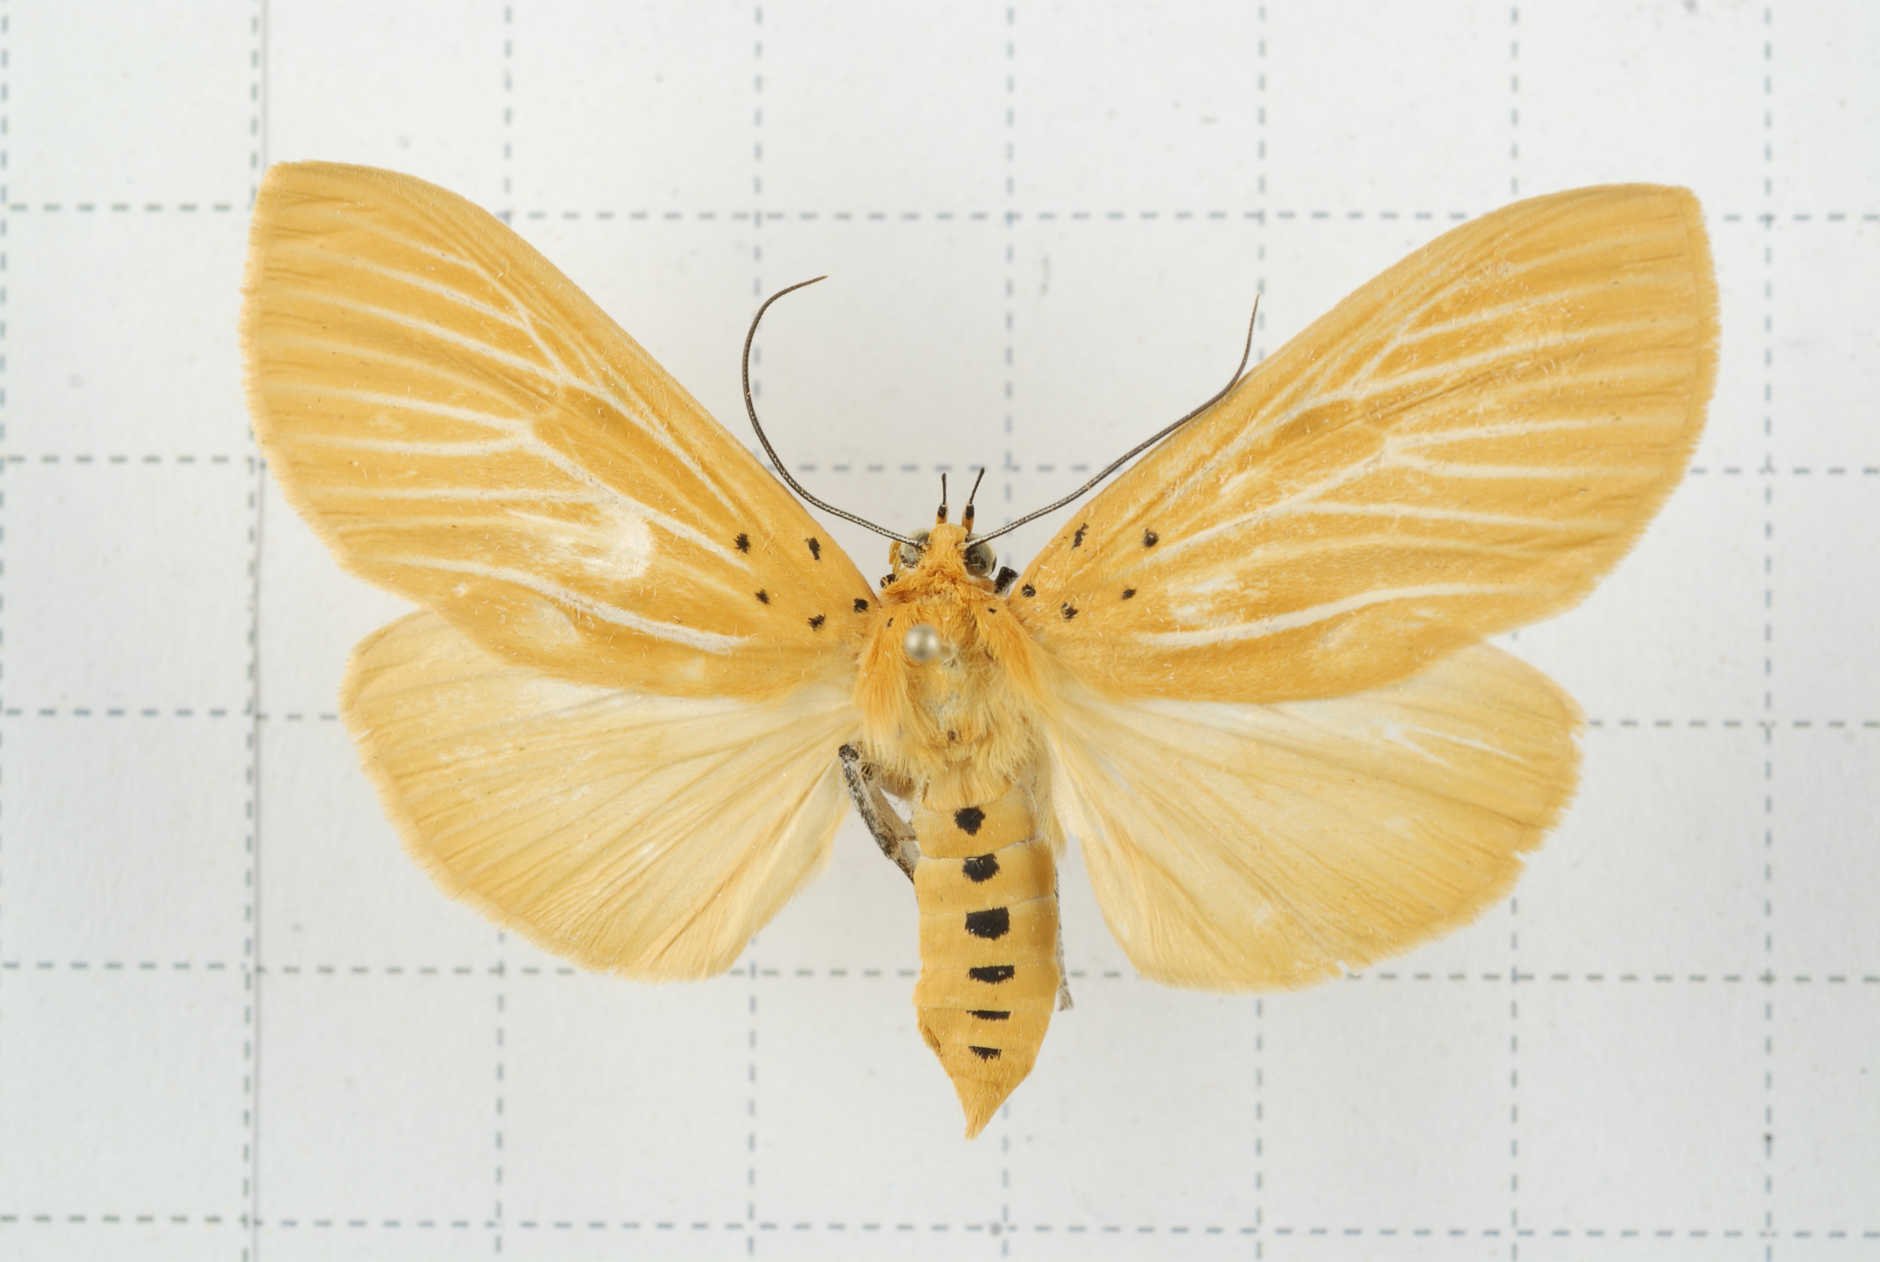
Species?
Asota egens confinis
